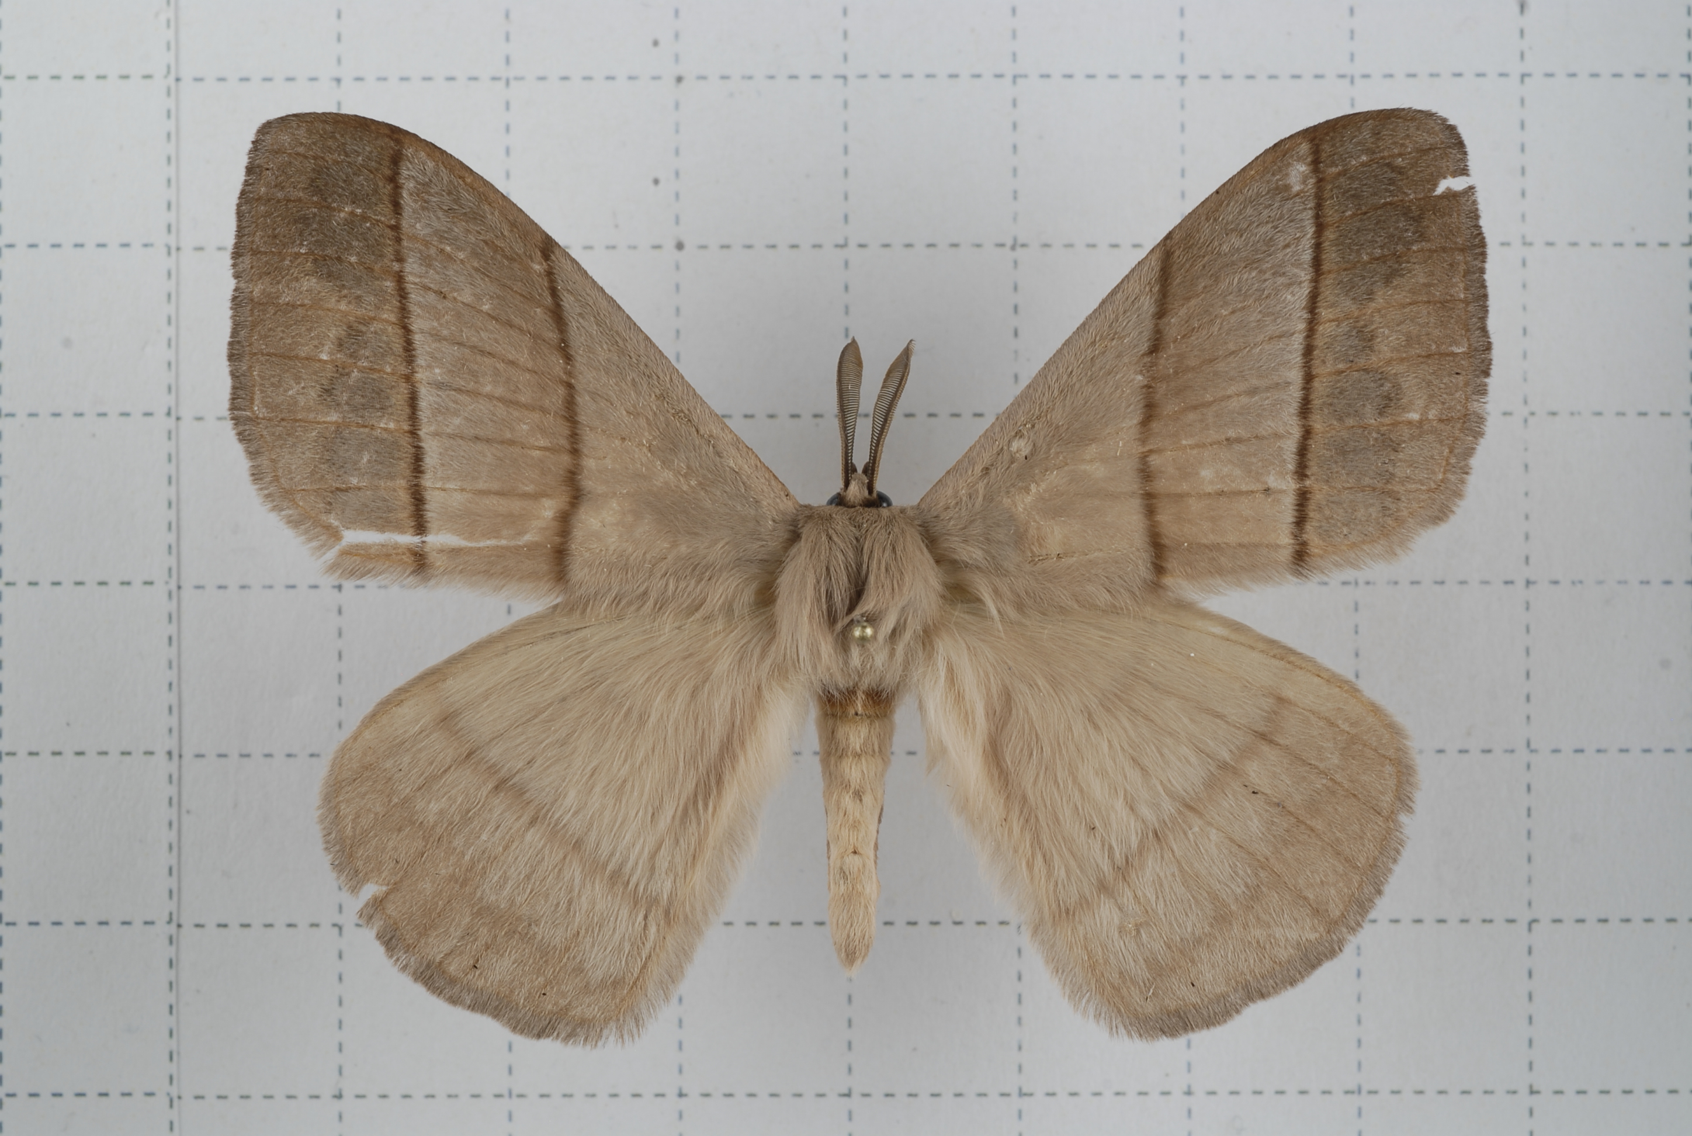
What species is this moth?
Palirisa cervina formosana
